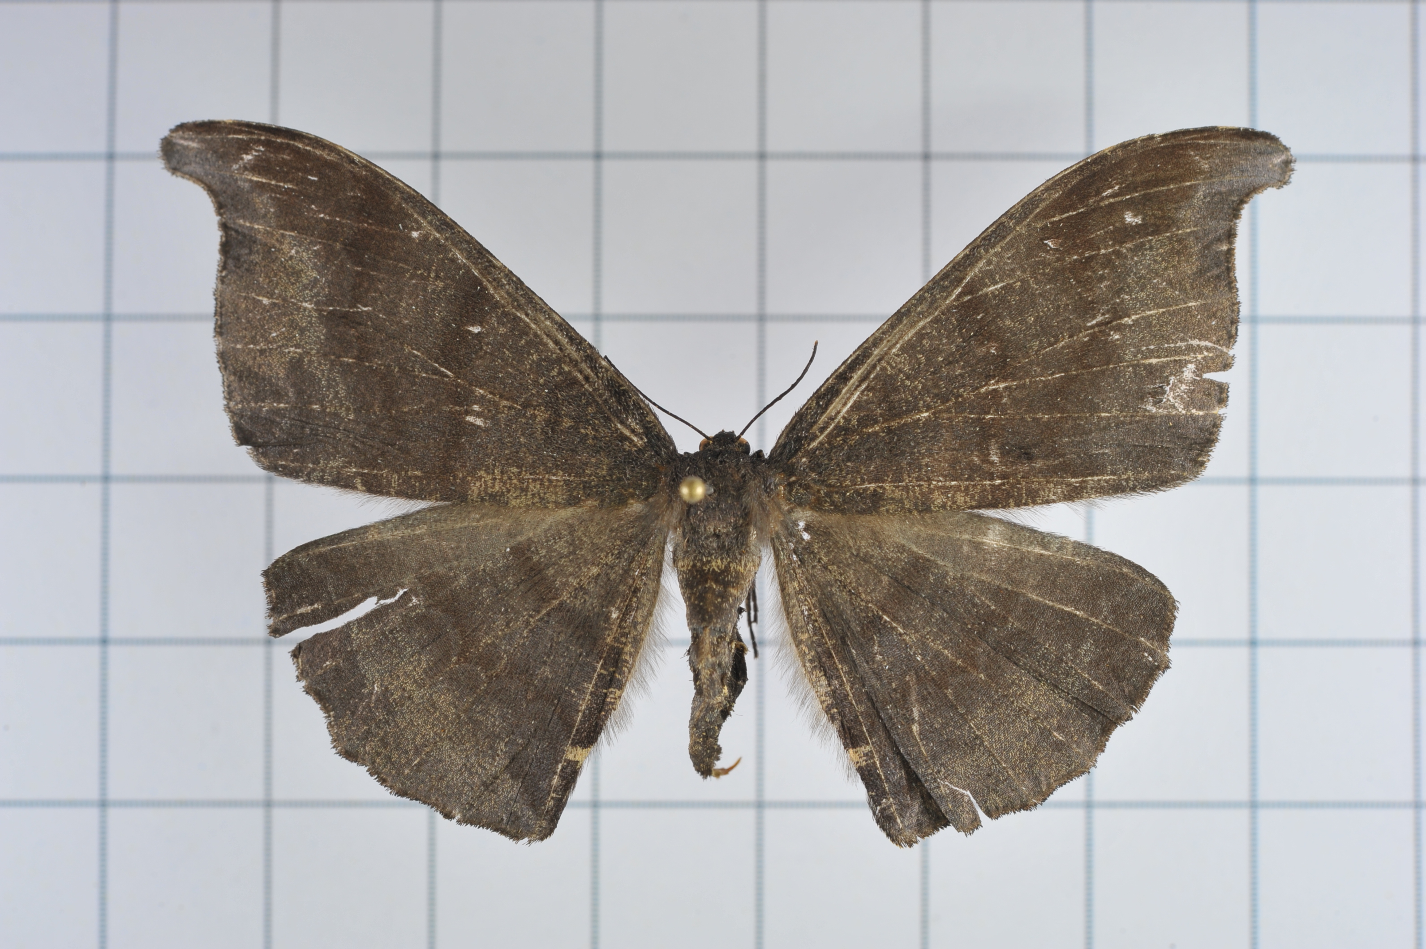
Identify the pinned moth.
Hyposidra aquilaria
